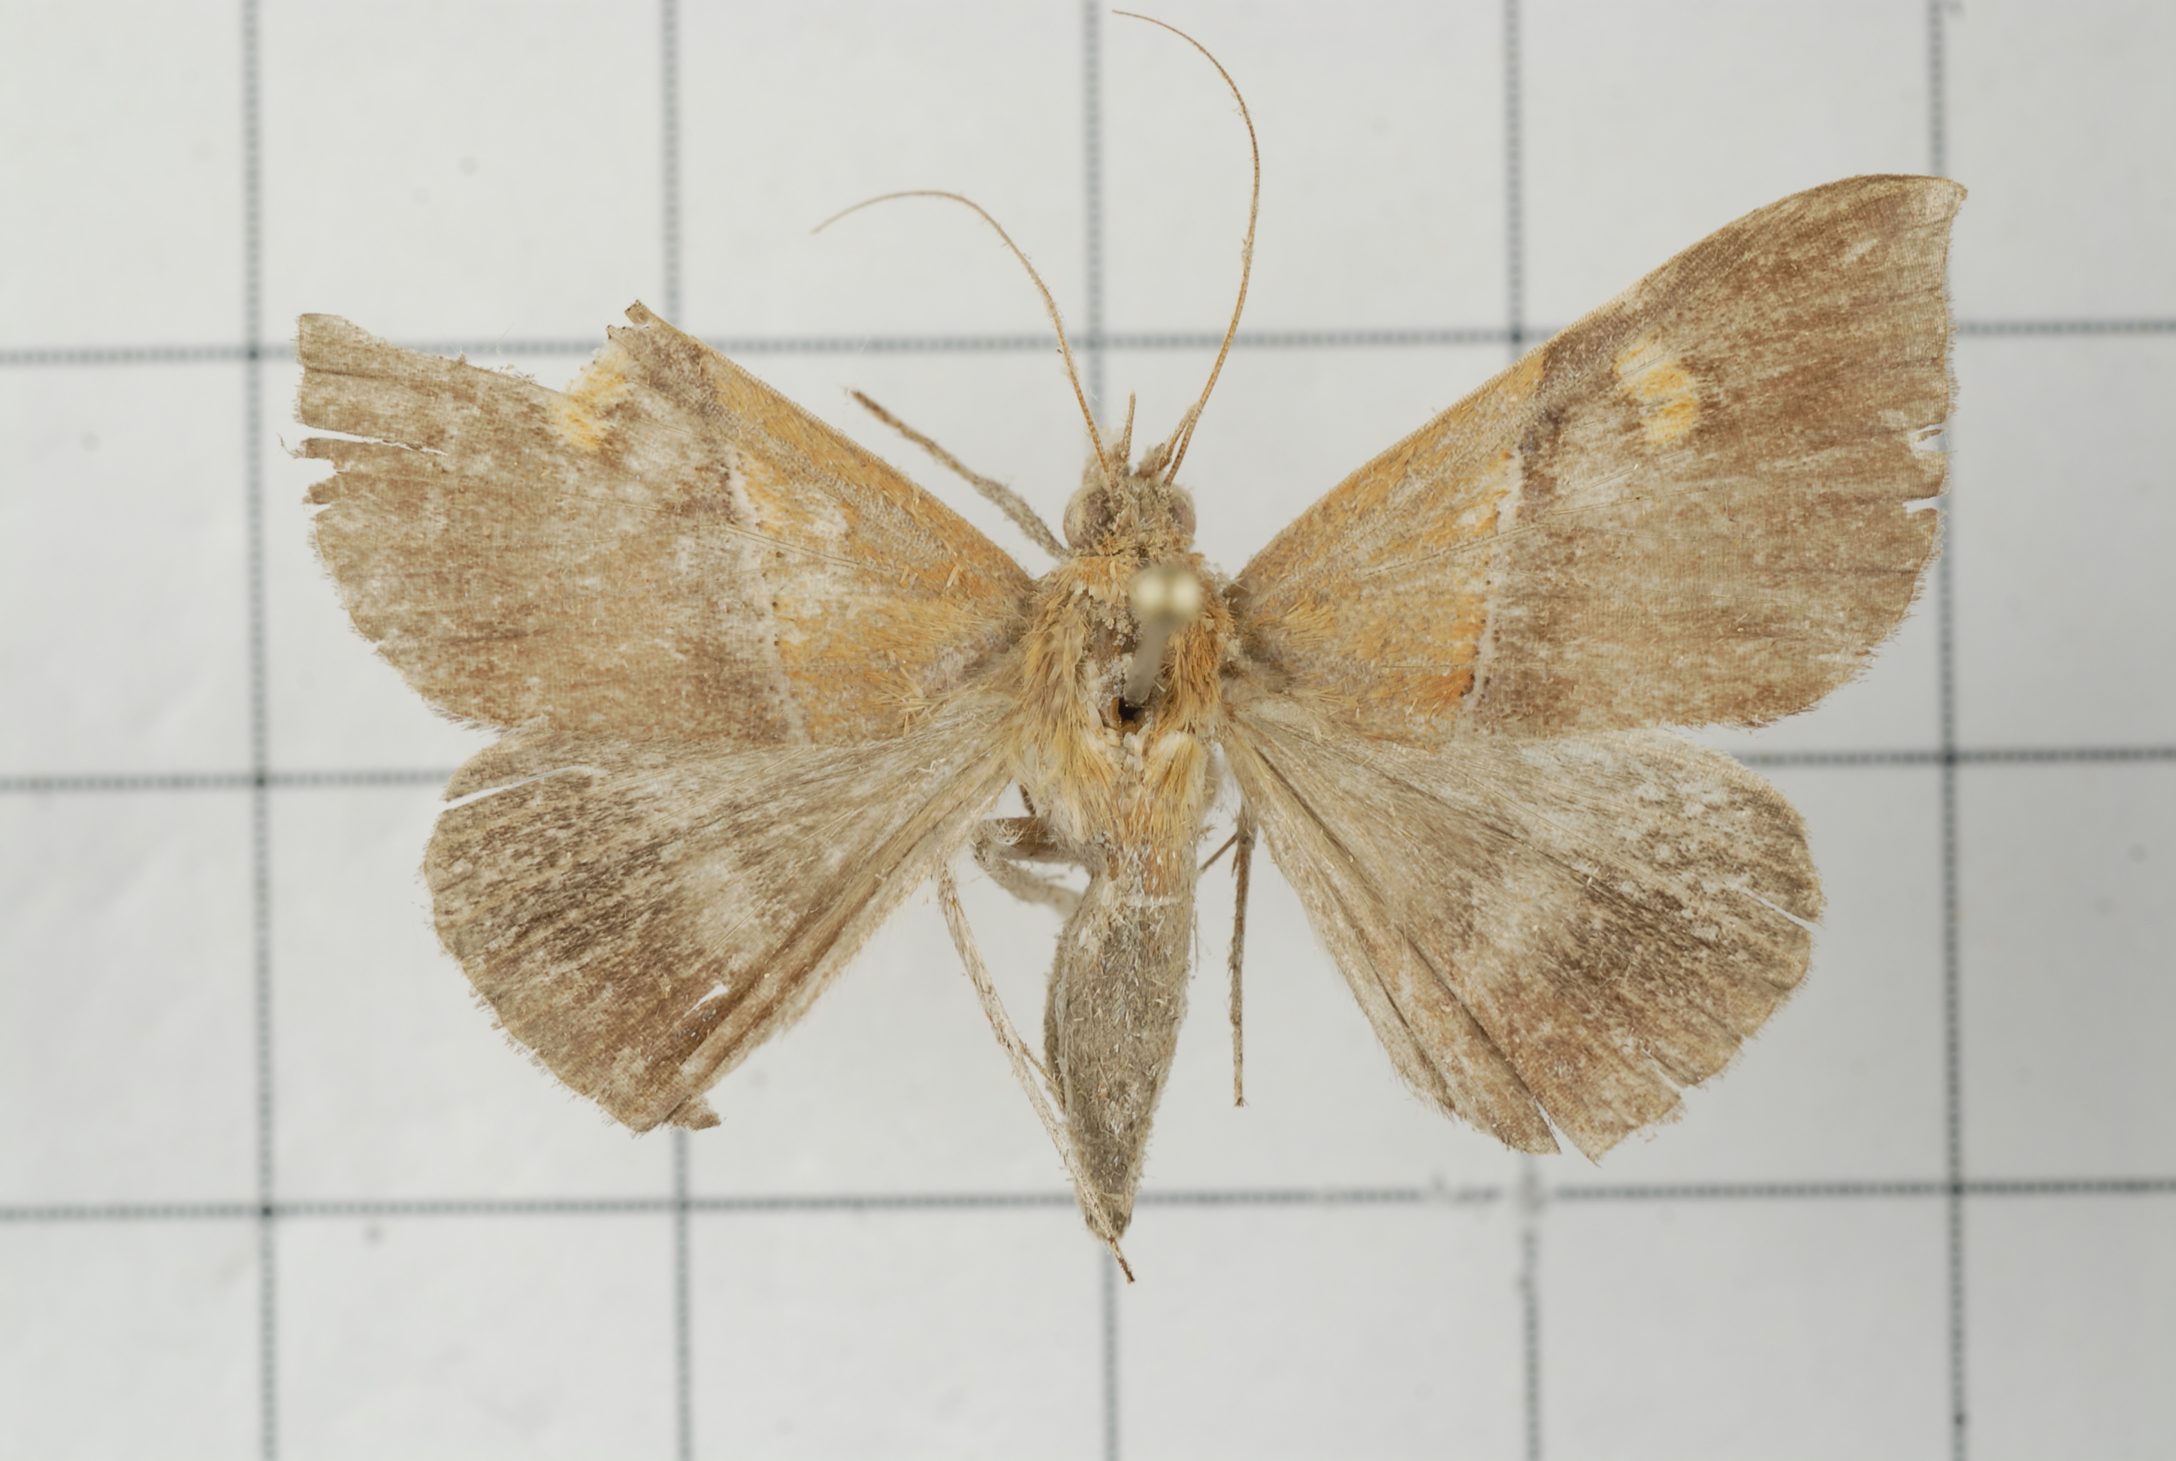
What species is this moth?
Sympis rufibasis
